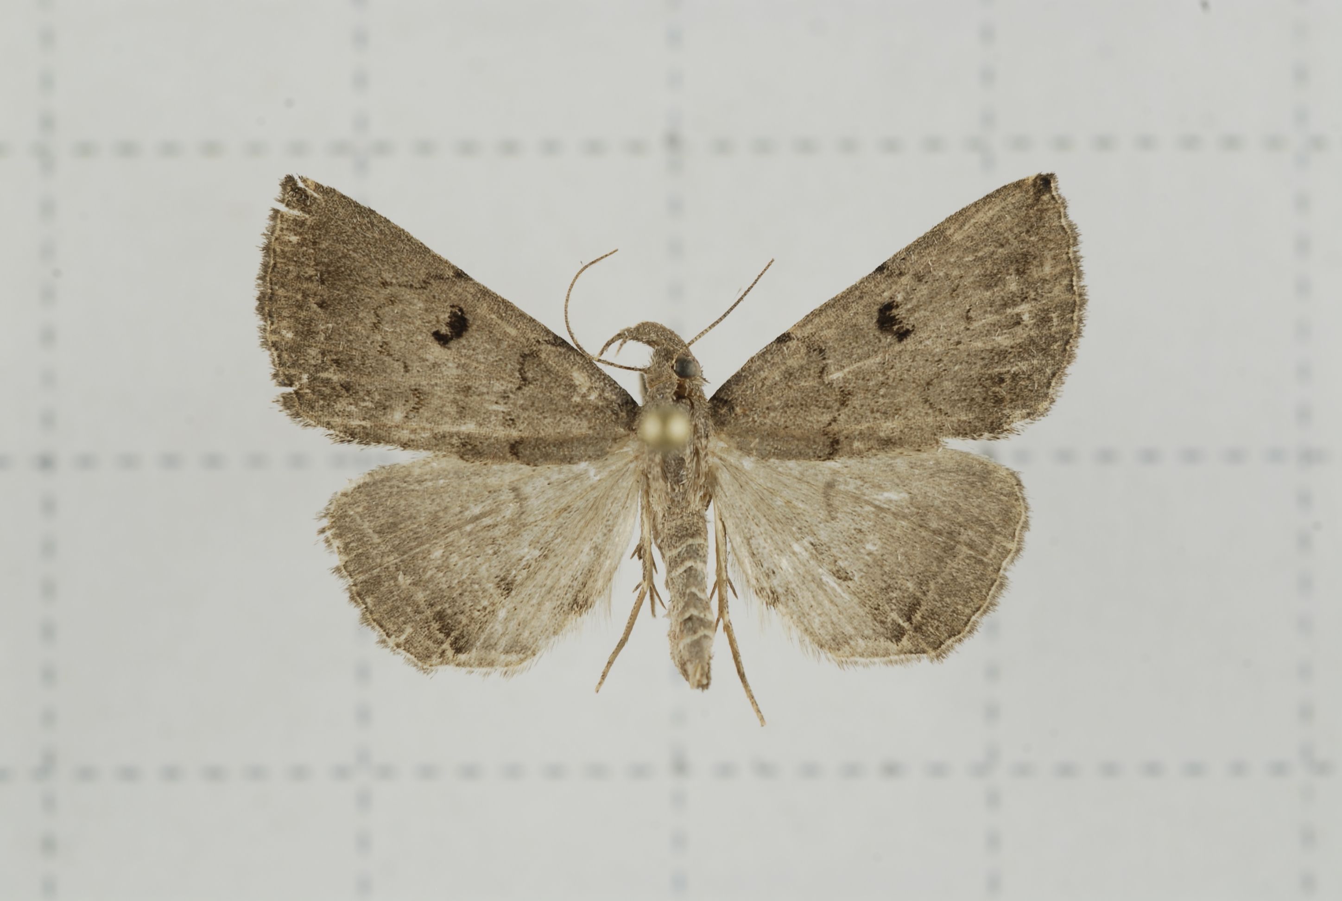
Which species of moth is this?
Zanclognatha nigrisigna
